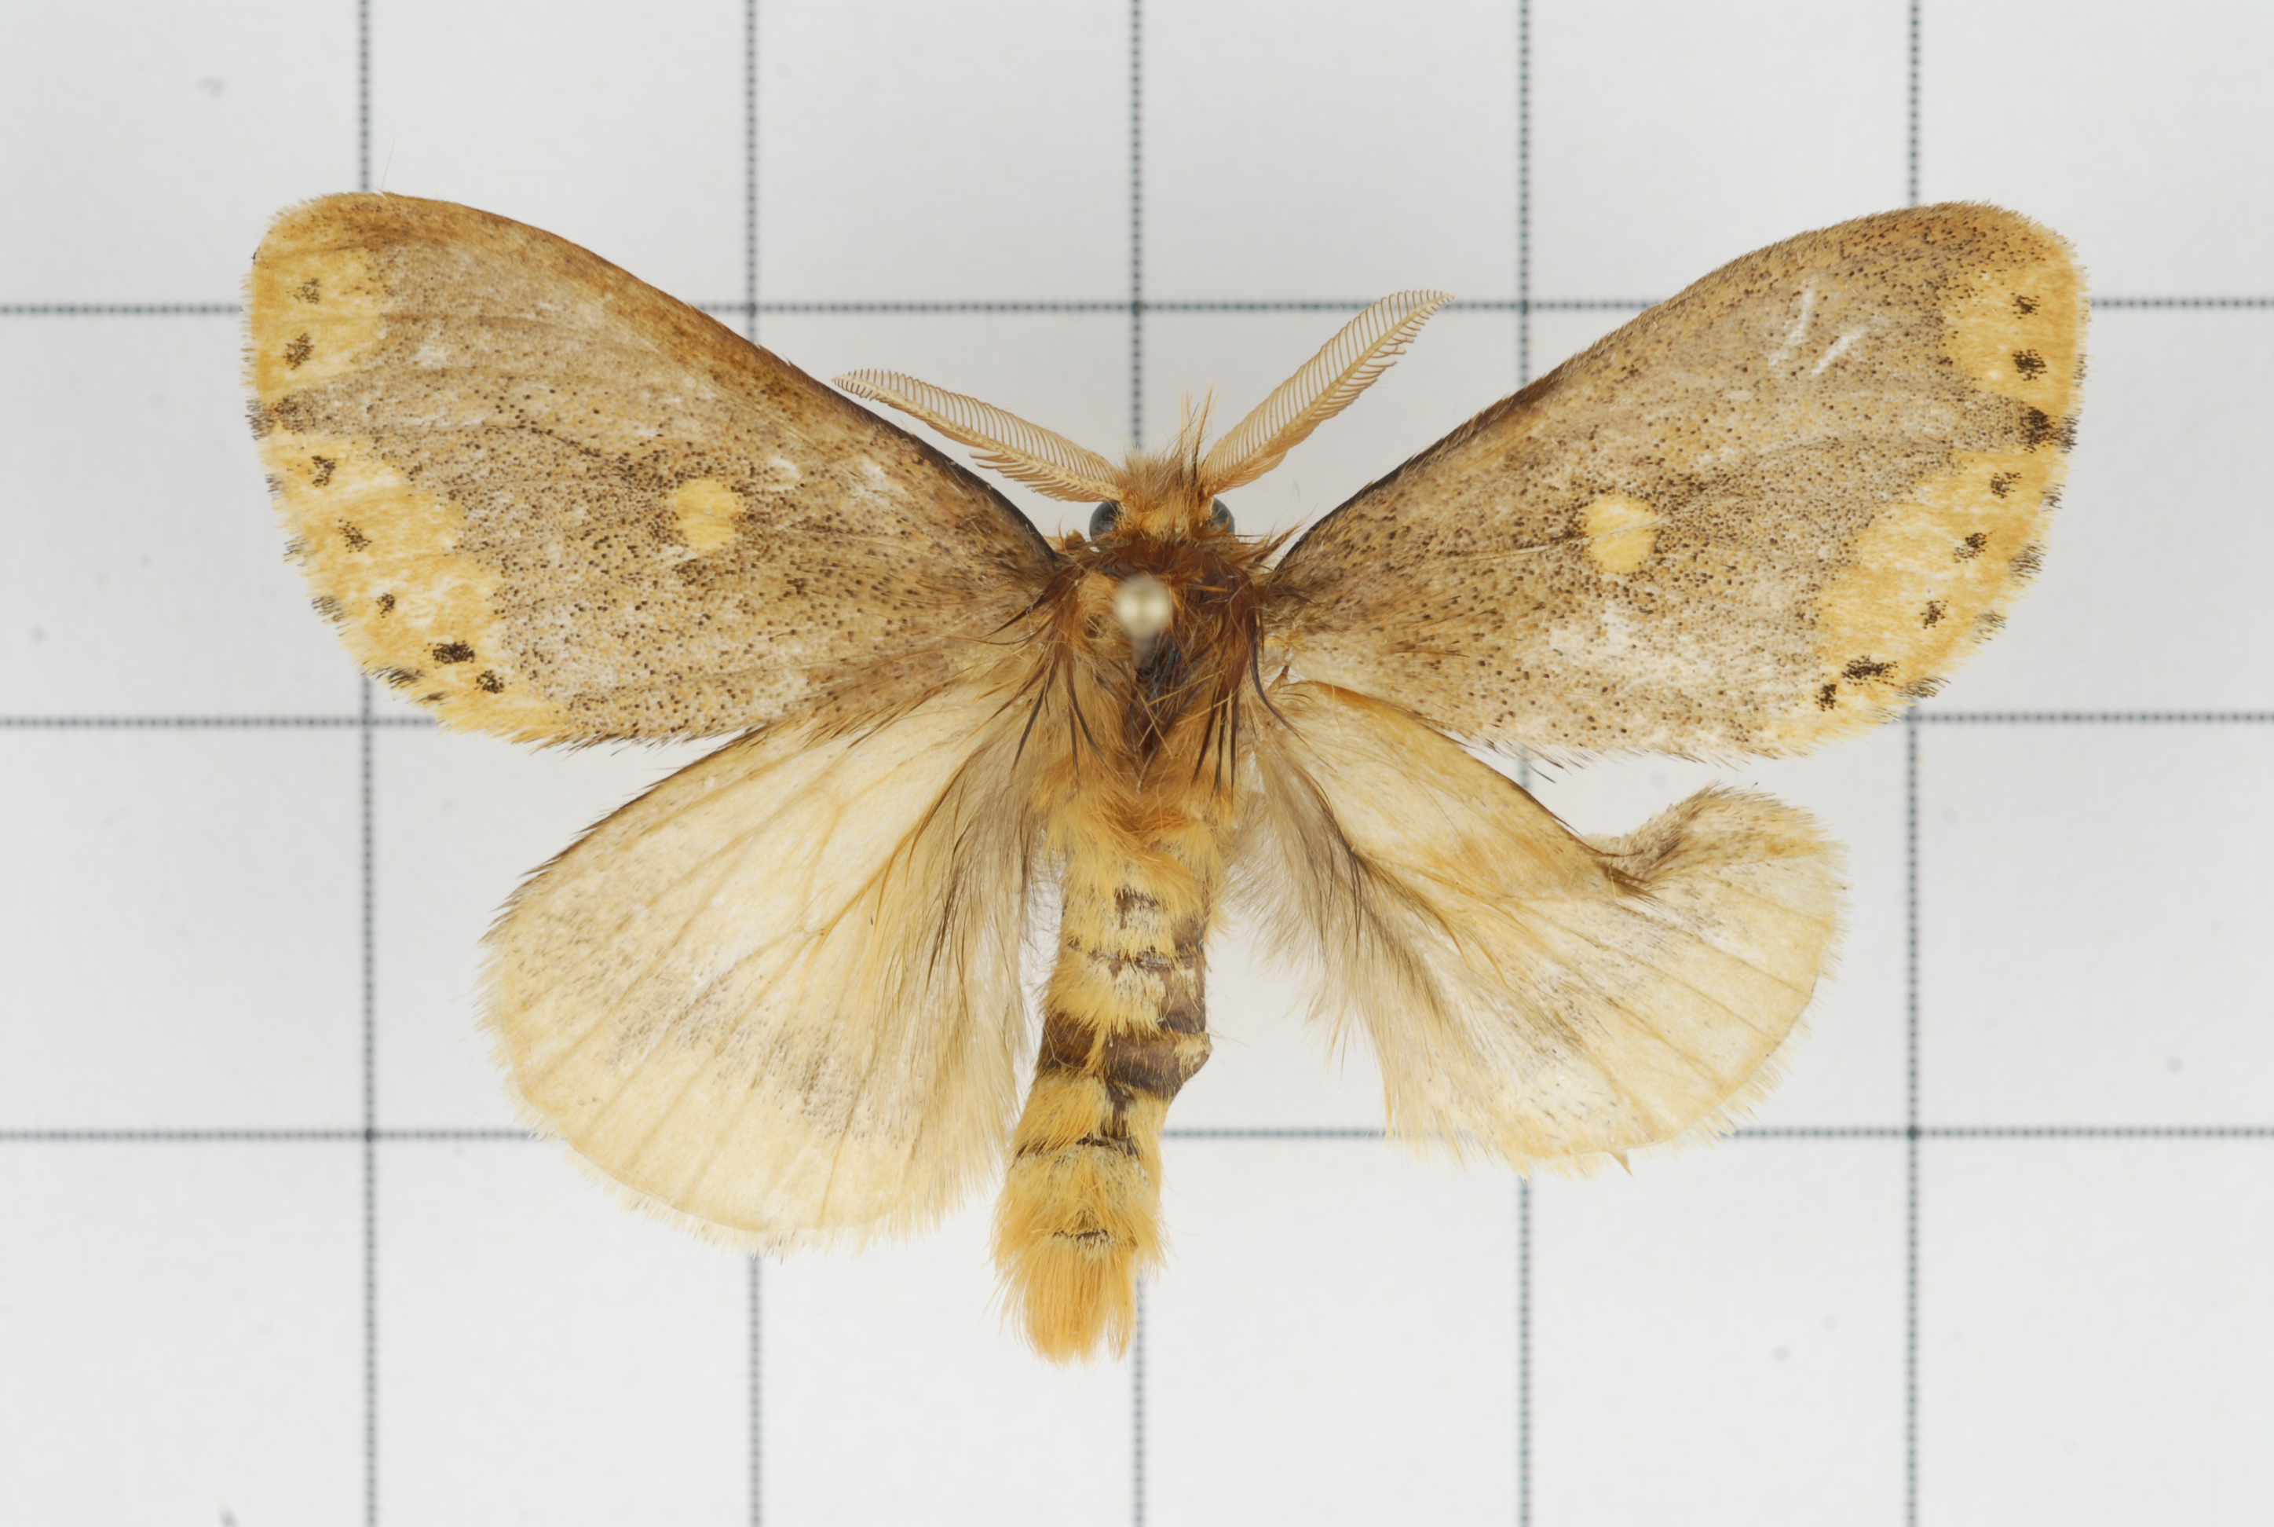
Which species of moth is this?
Nygmia marginata insulata
